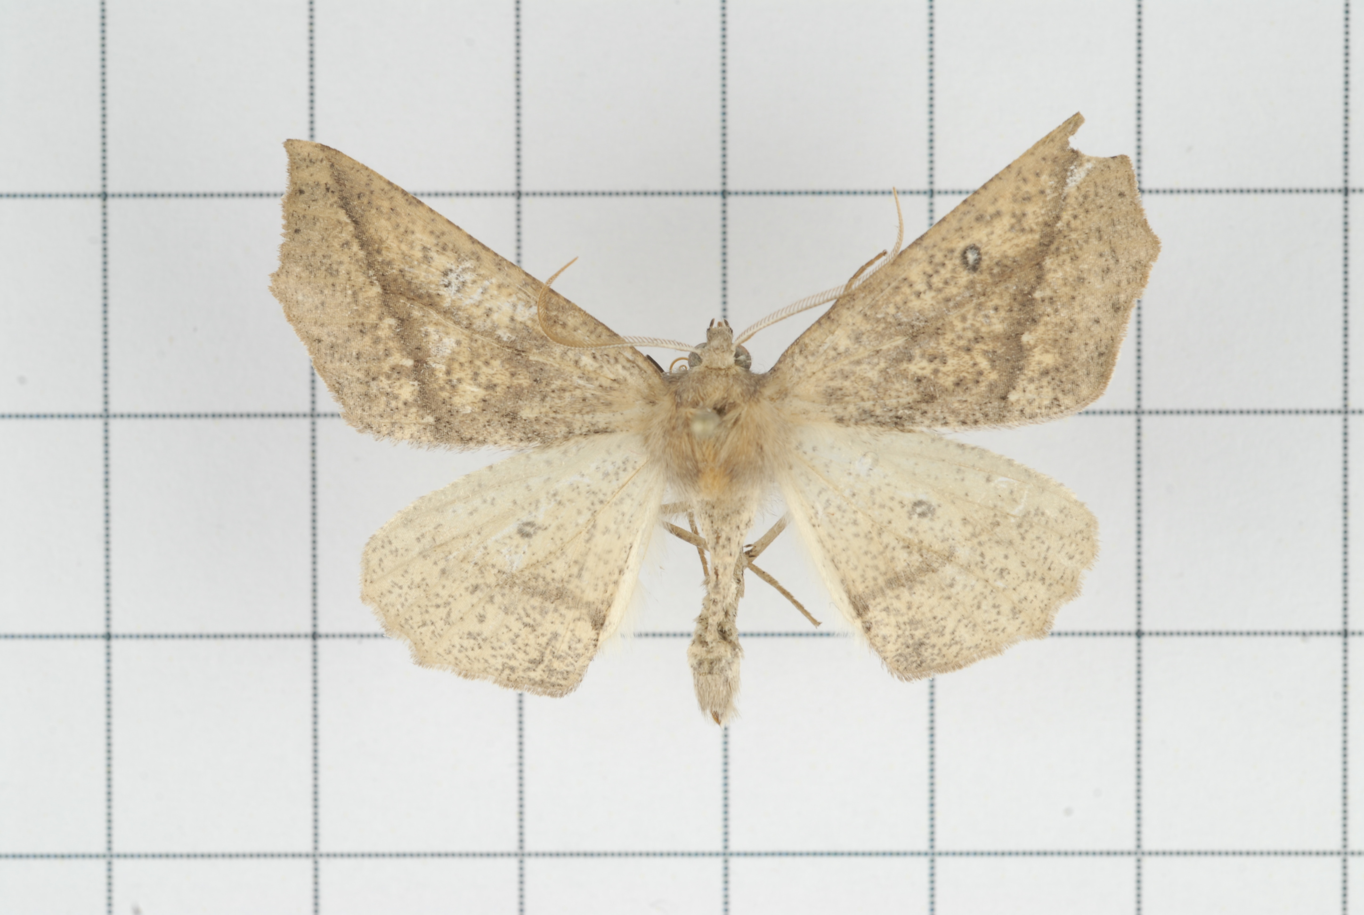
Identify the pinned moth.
Odontopera albiguttulata
